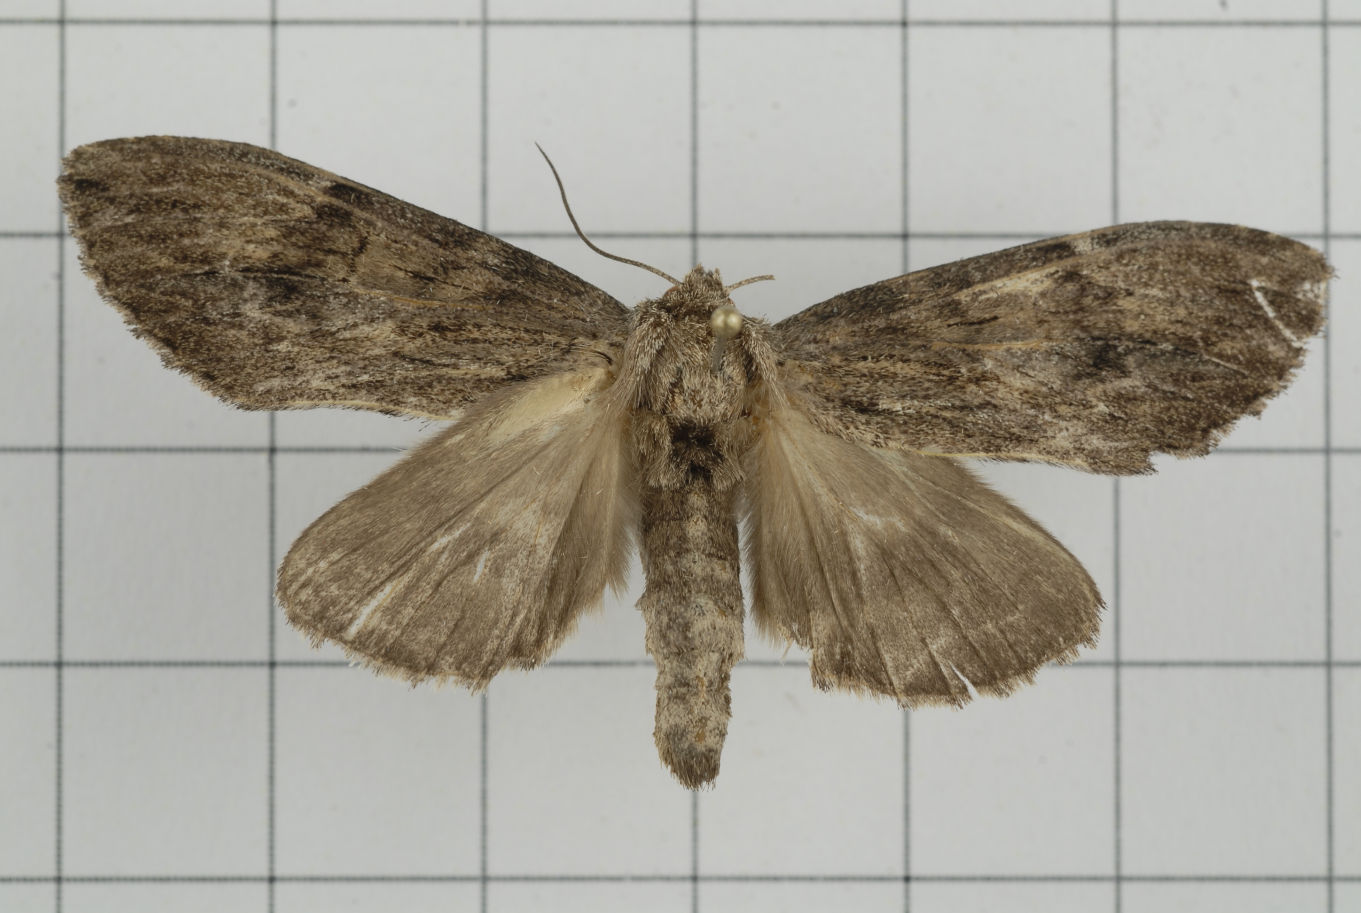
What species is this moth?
Allodontoides tenebrosa
